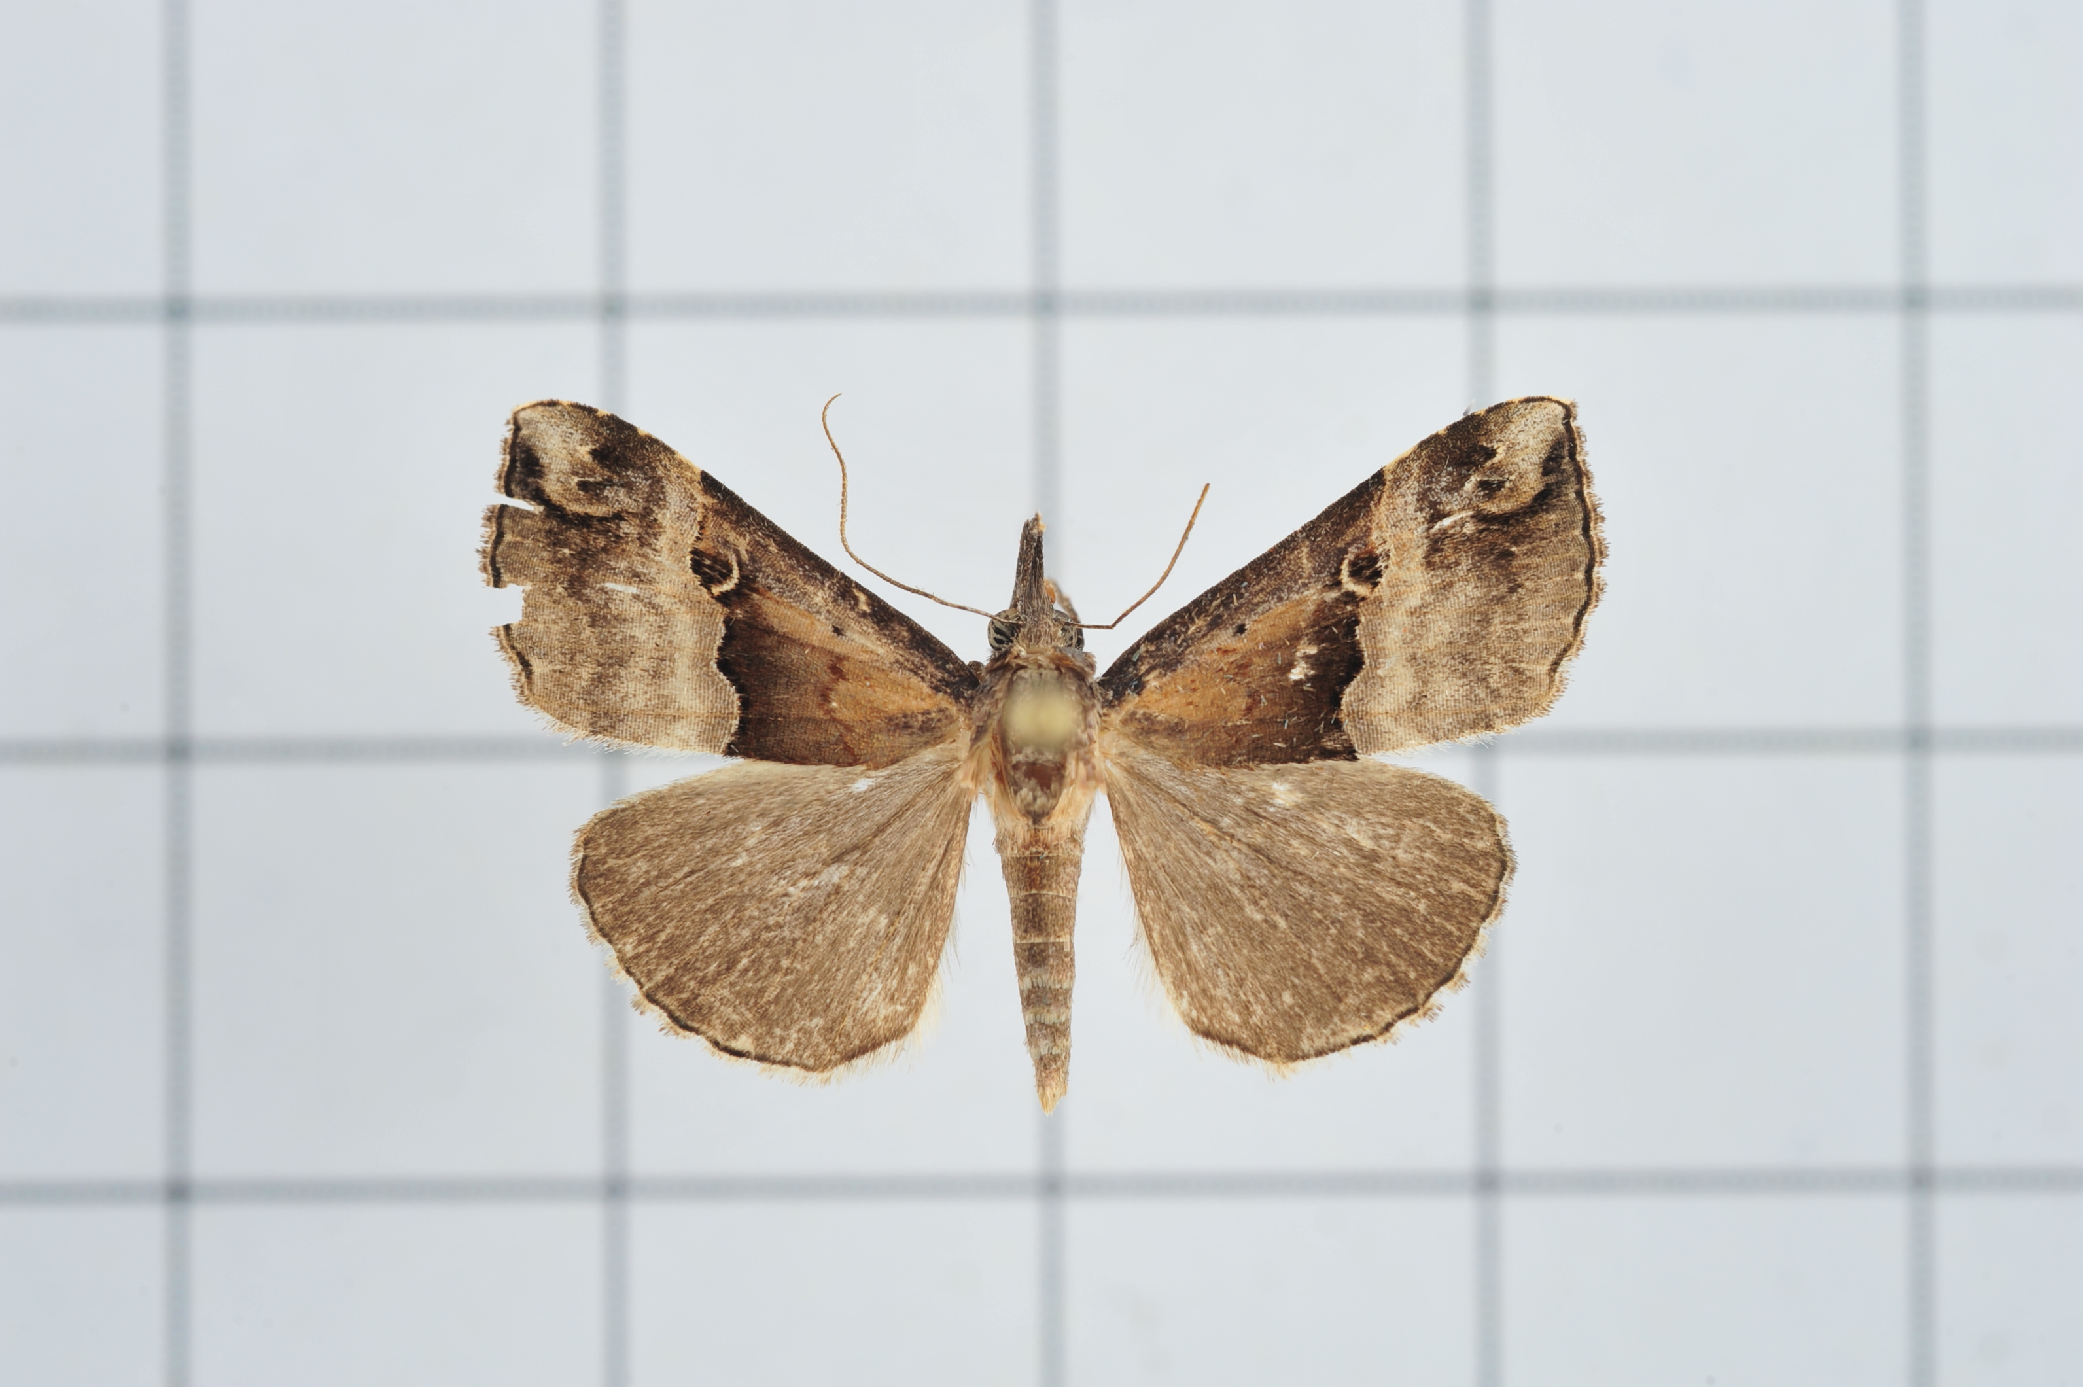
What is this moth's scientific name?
Dichromia indicatalis
